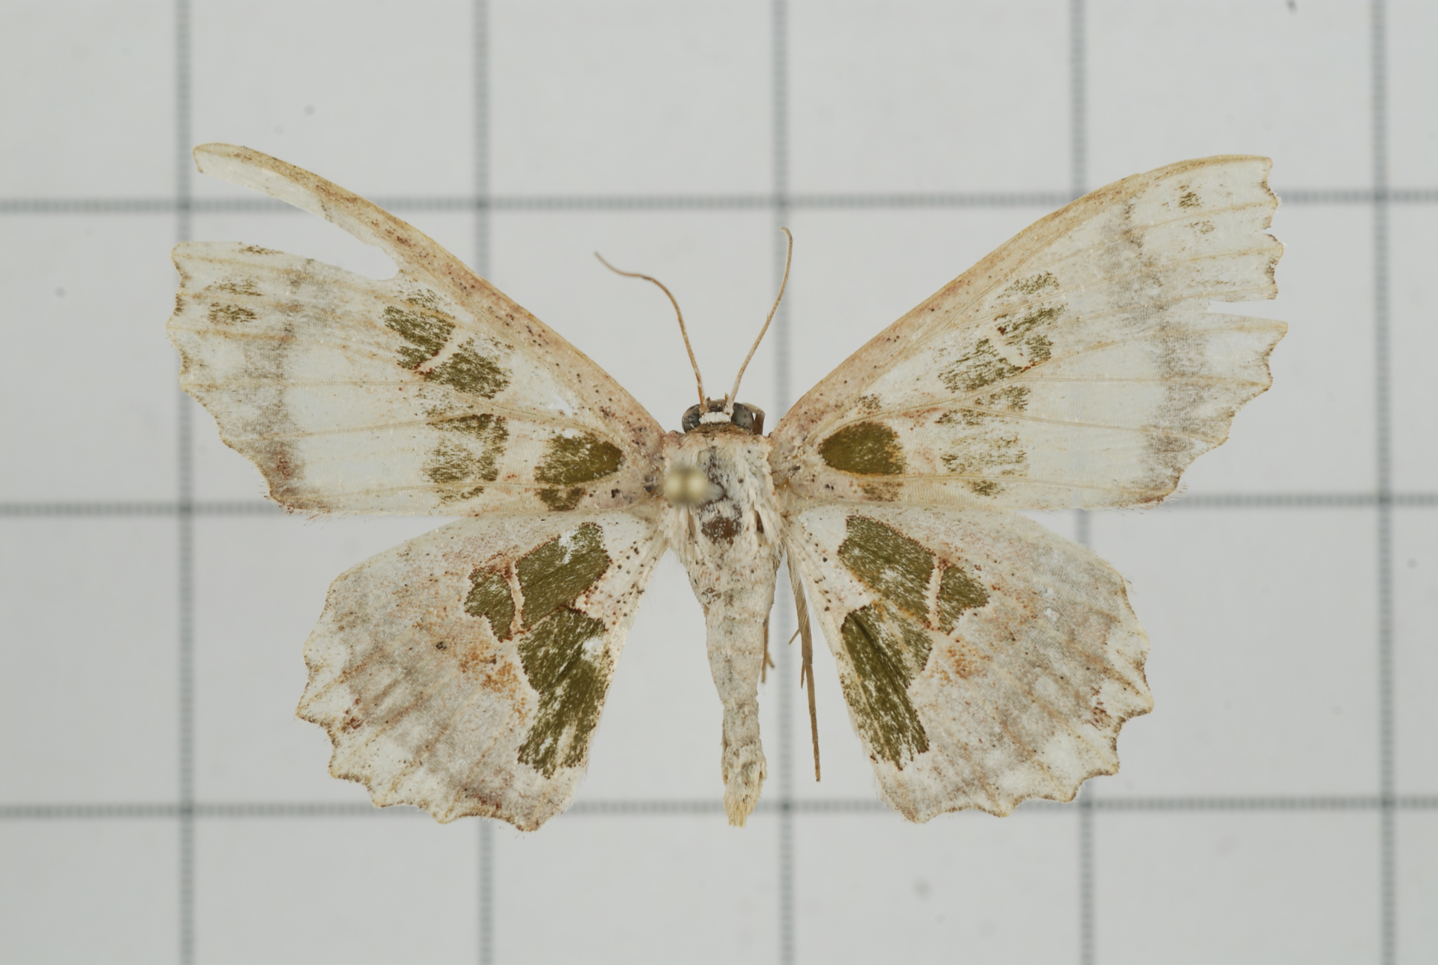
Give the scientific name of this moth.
Antitrygodes divisaria perturbata
